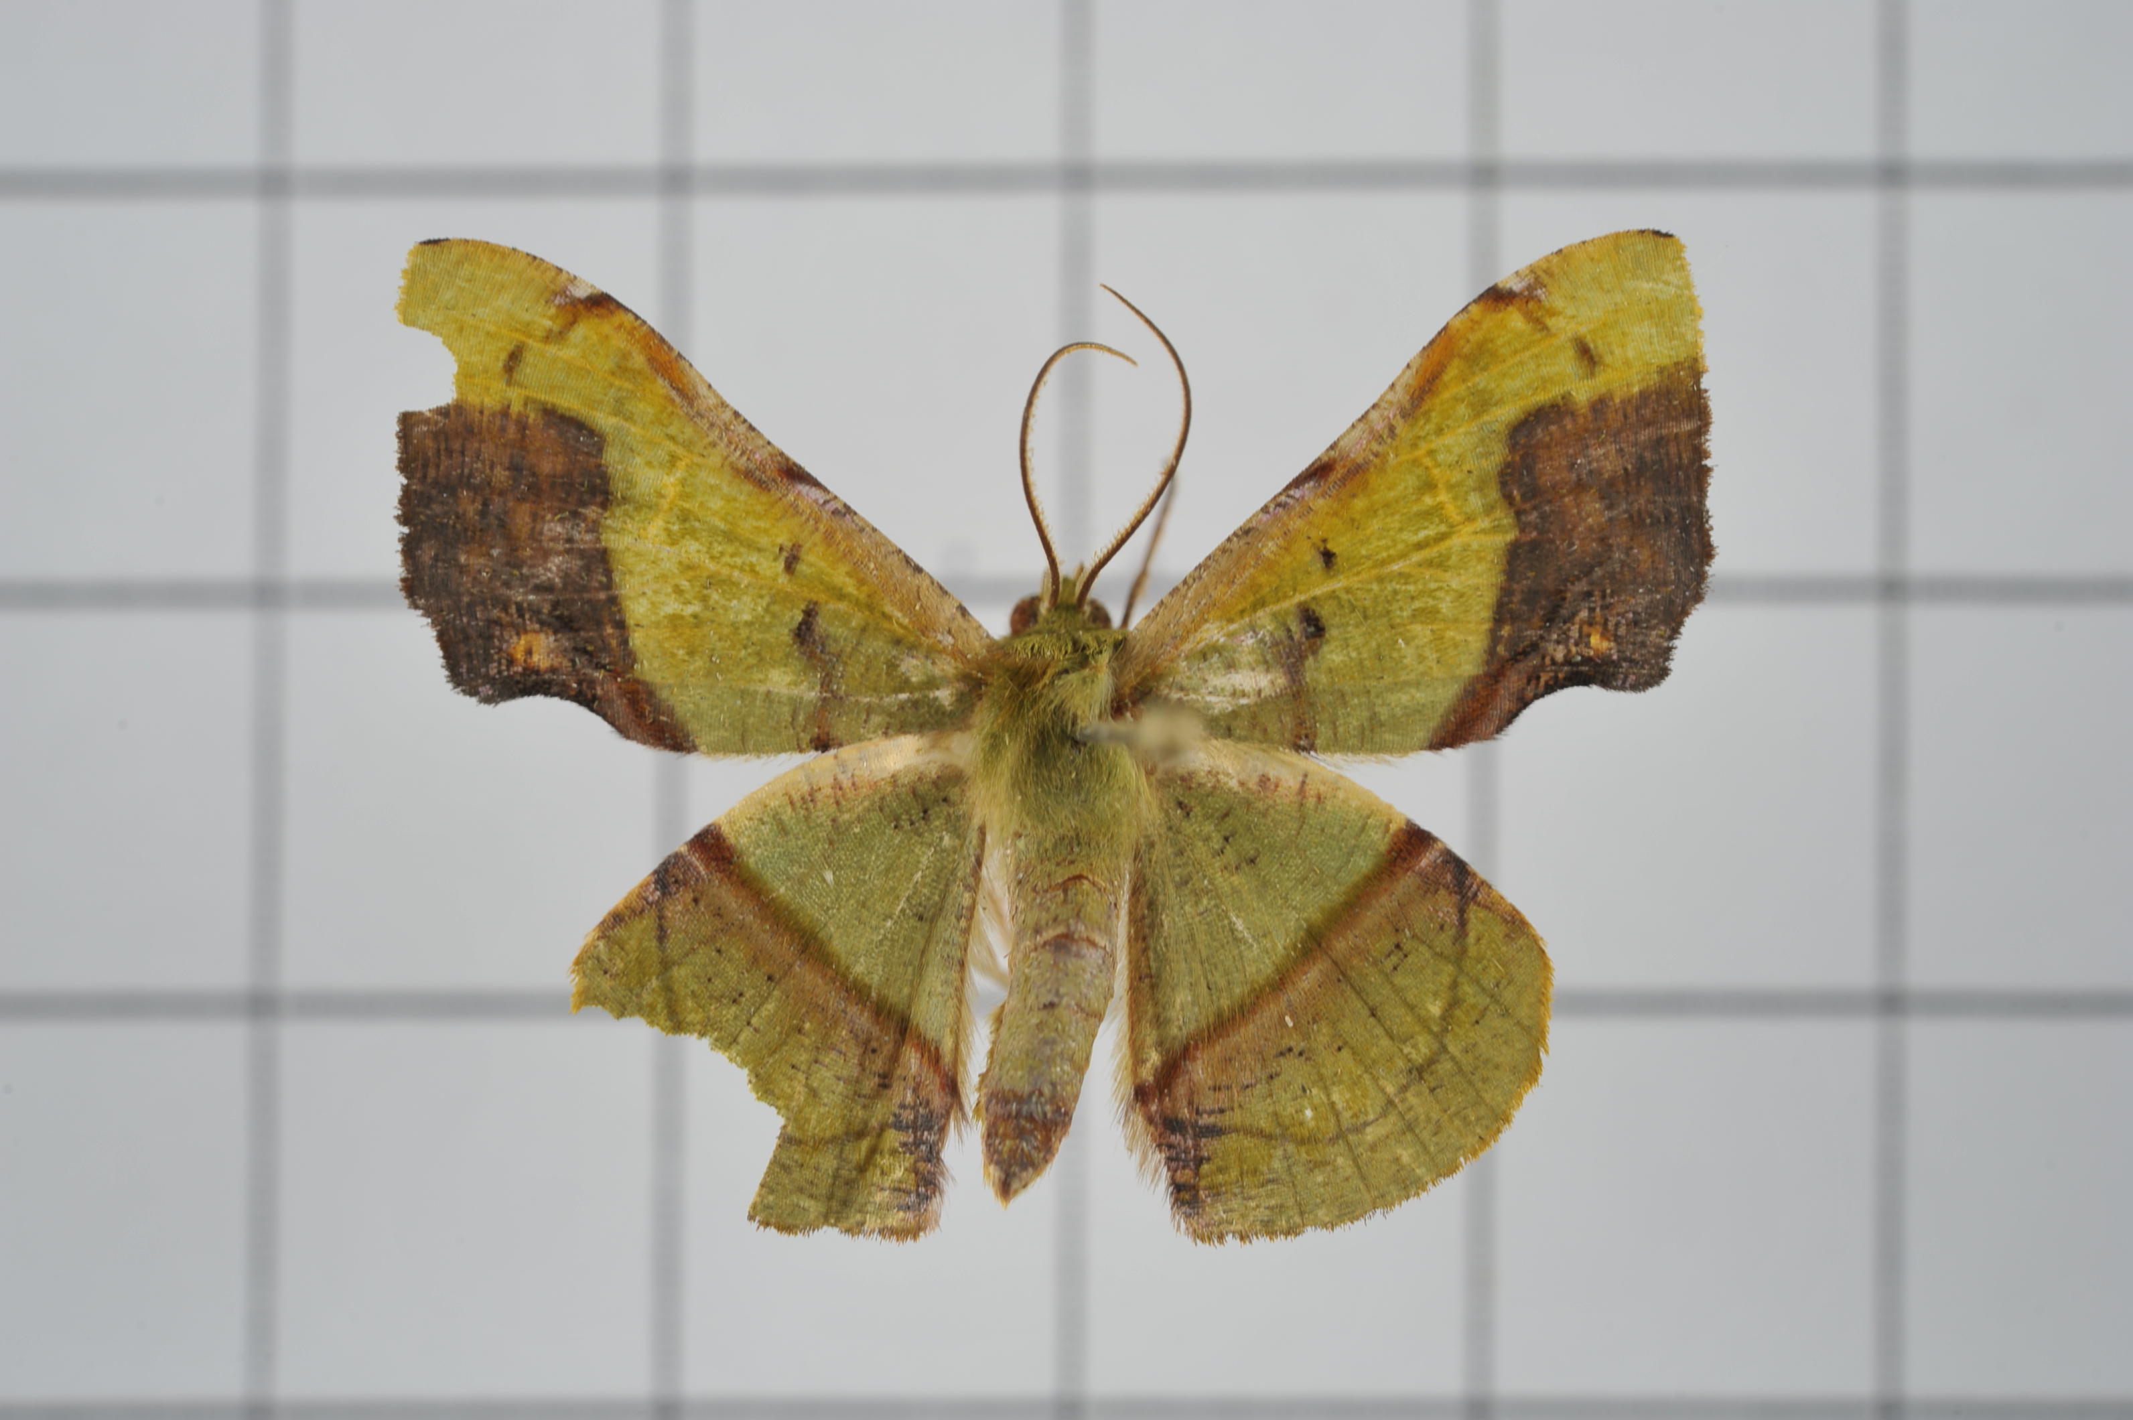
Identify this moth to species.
Fascellina plagiata
